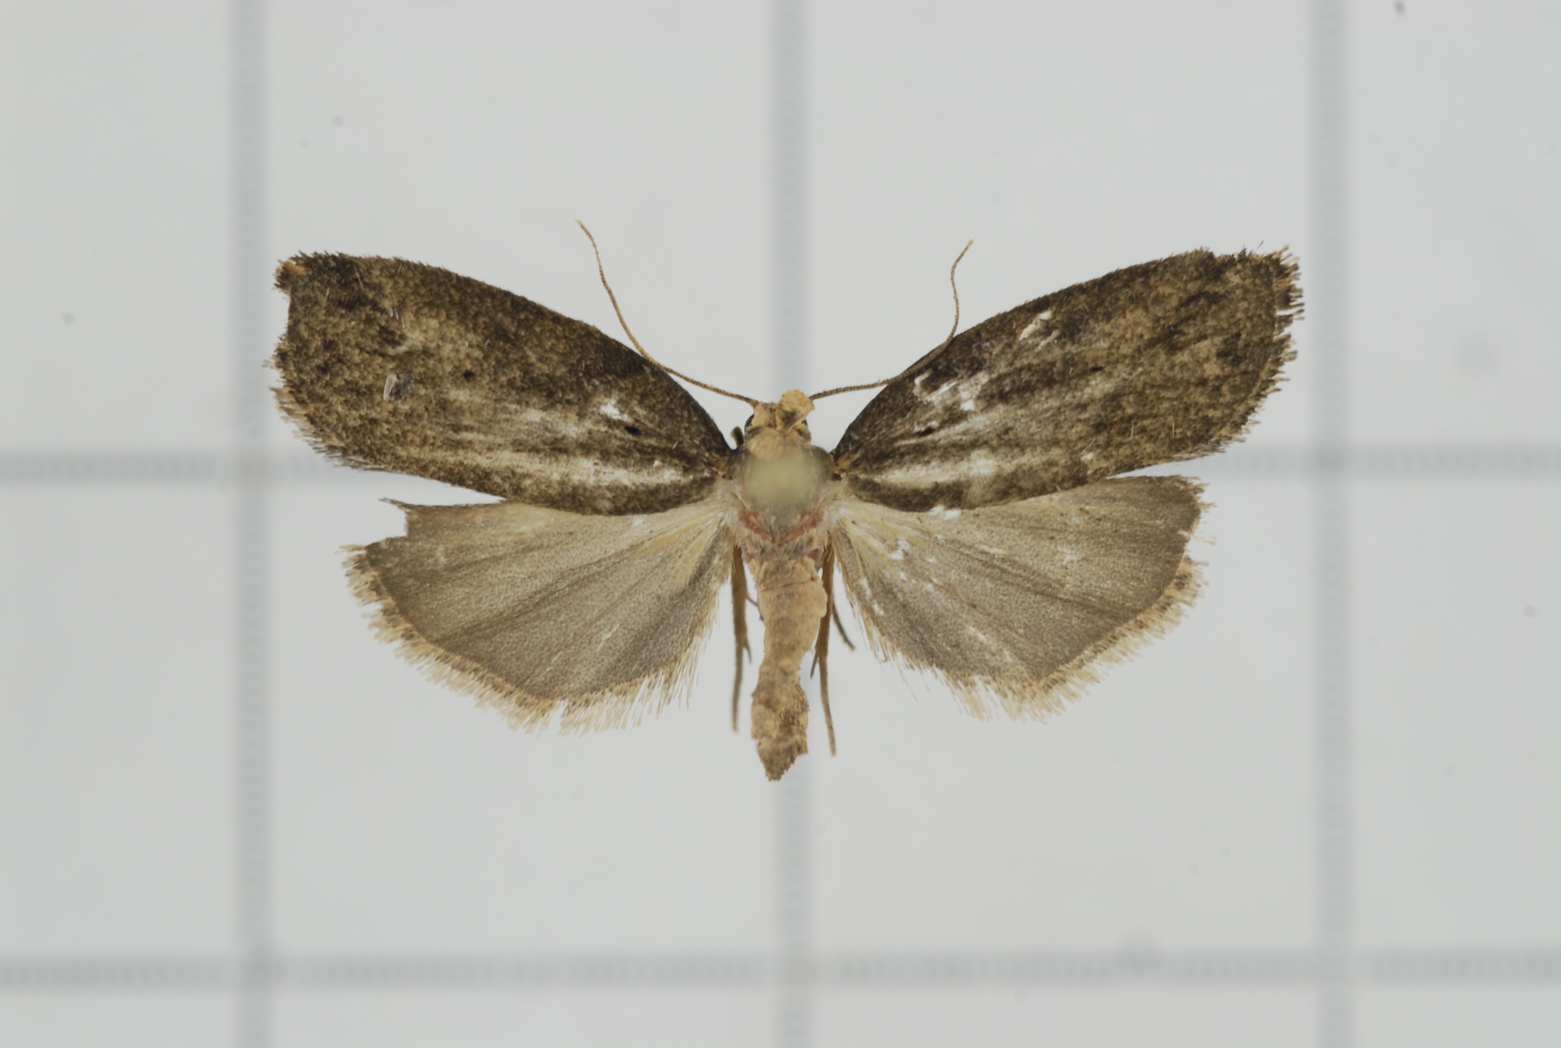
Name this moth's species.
Eugoa brunnea
